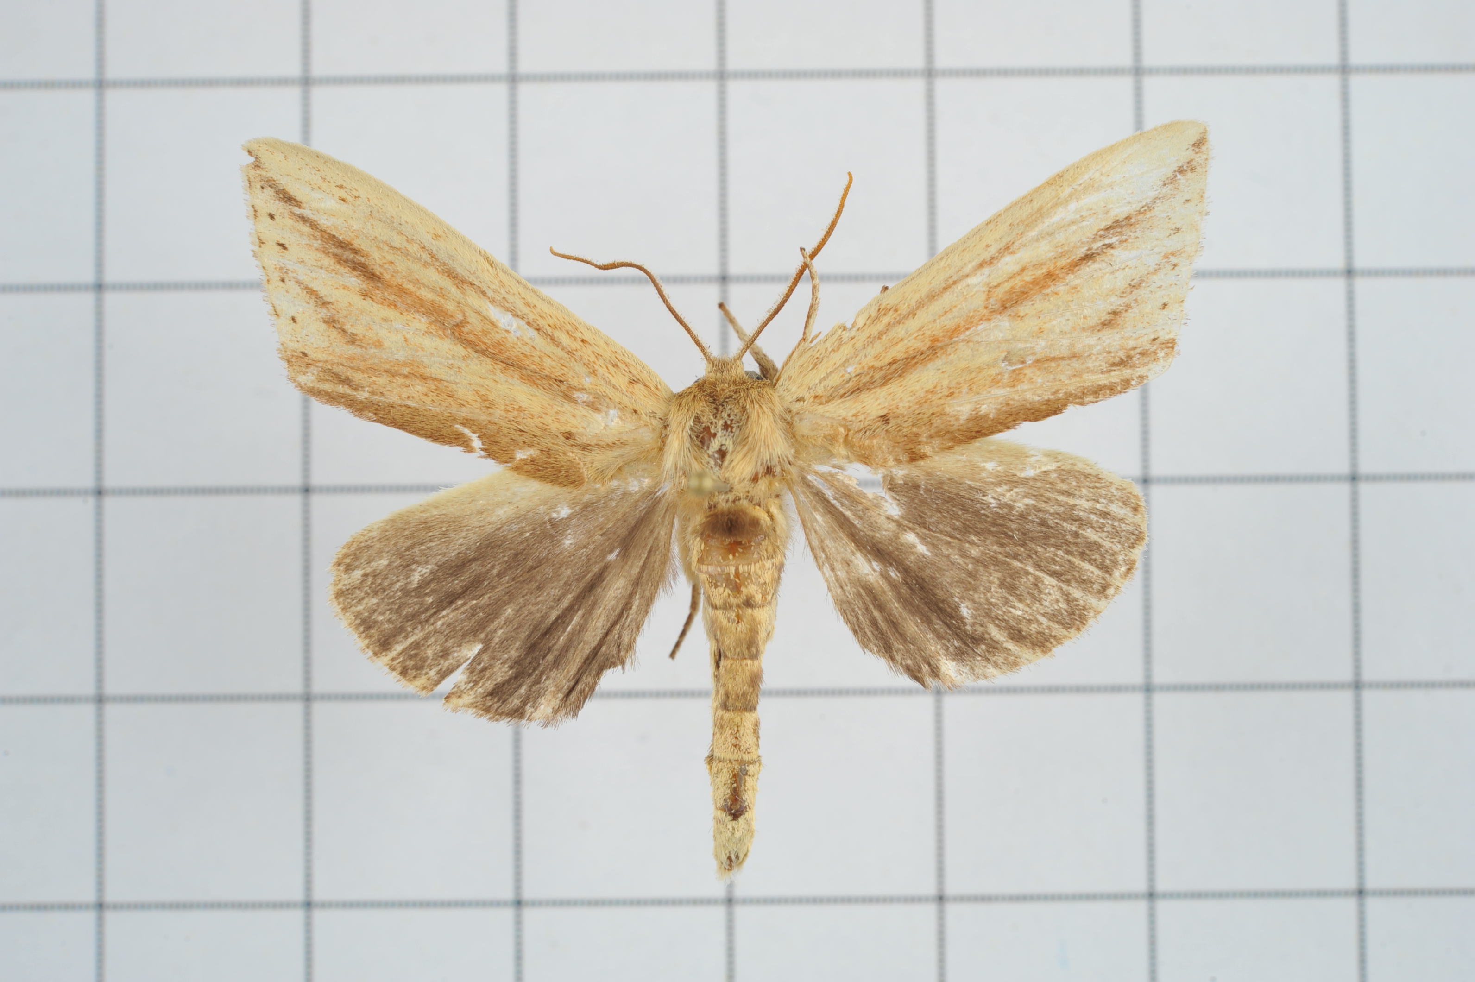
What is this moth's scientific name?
Saliocleta virgata
